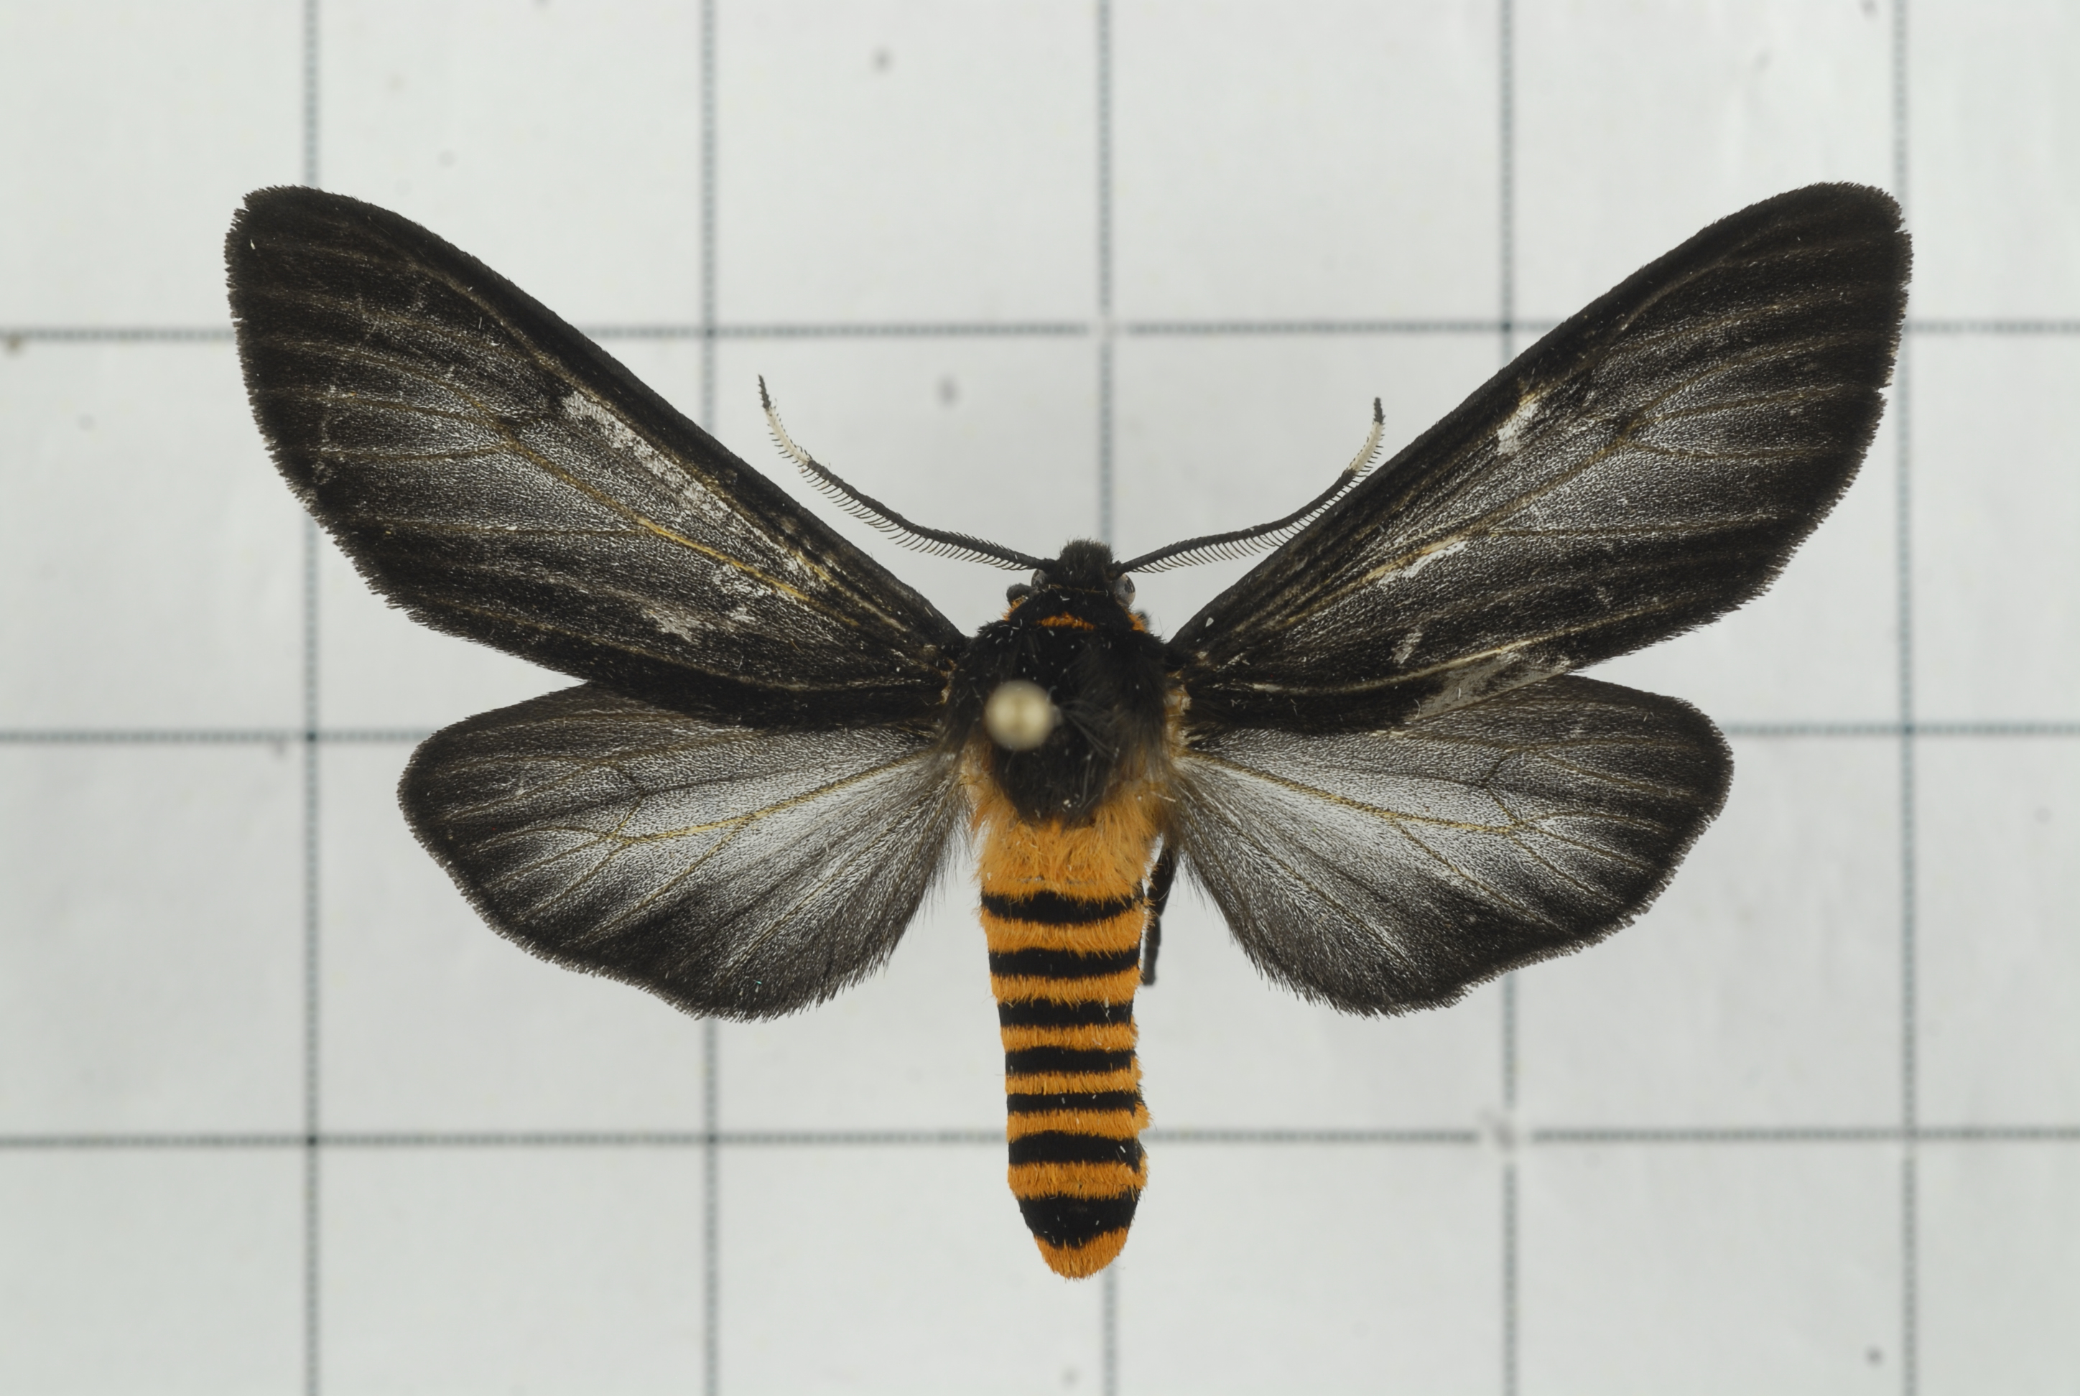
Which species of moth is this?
Amsactoides solitaria
